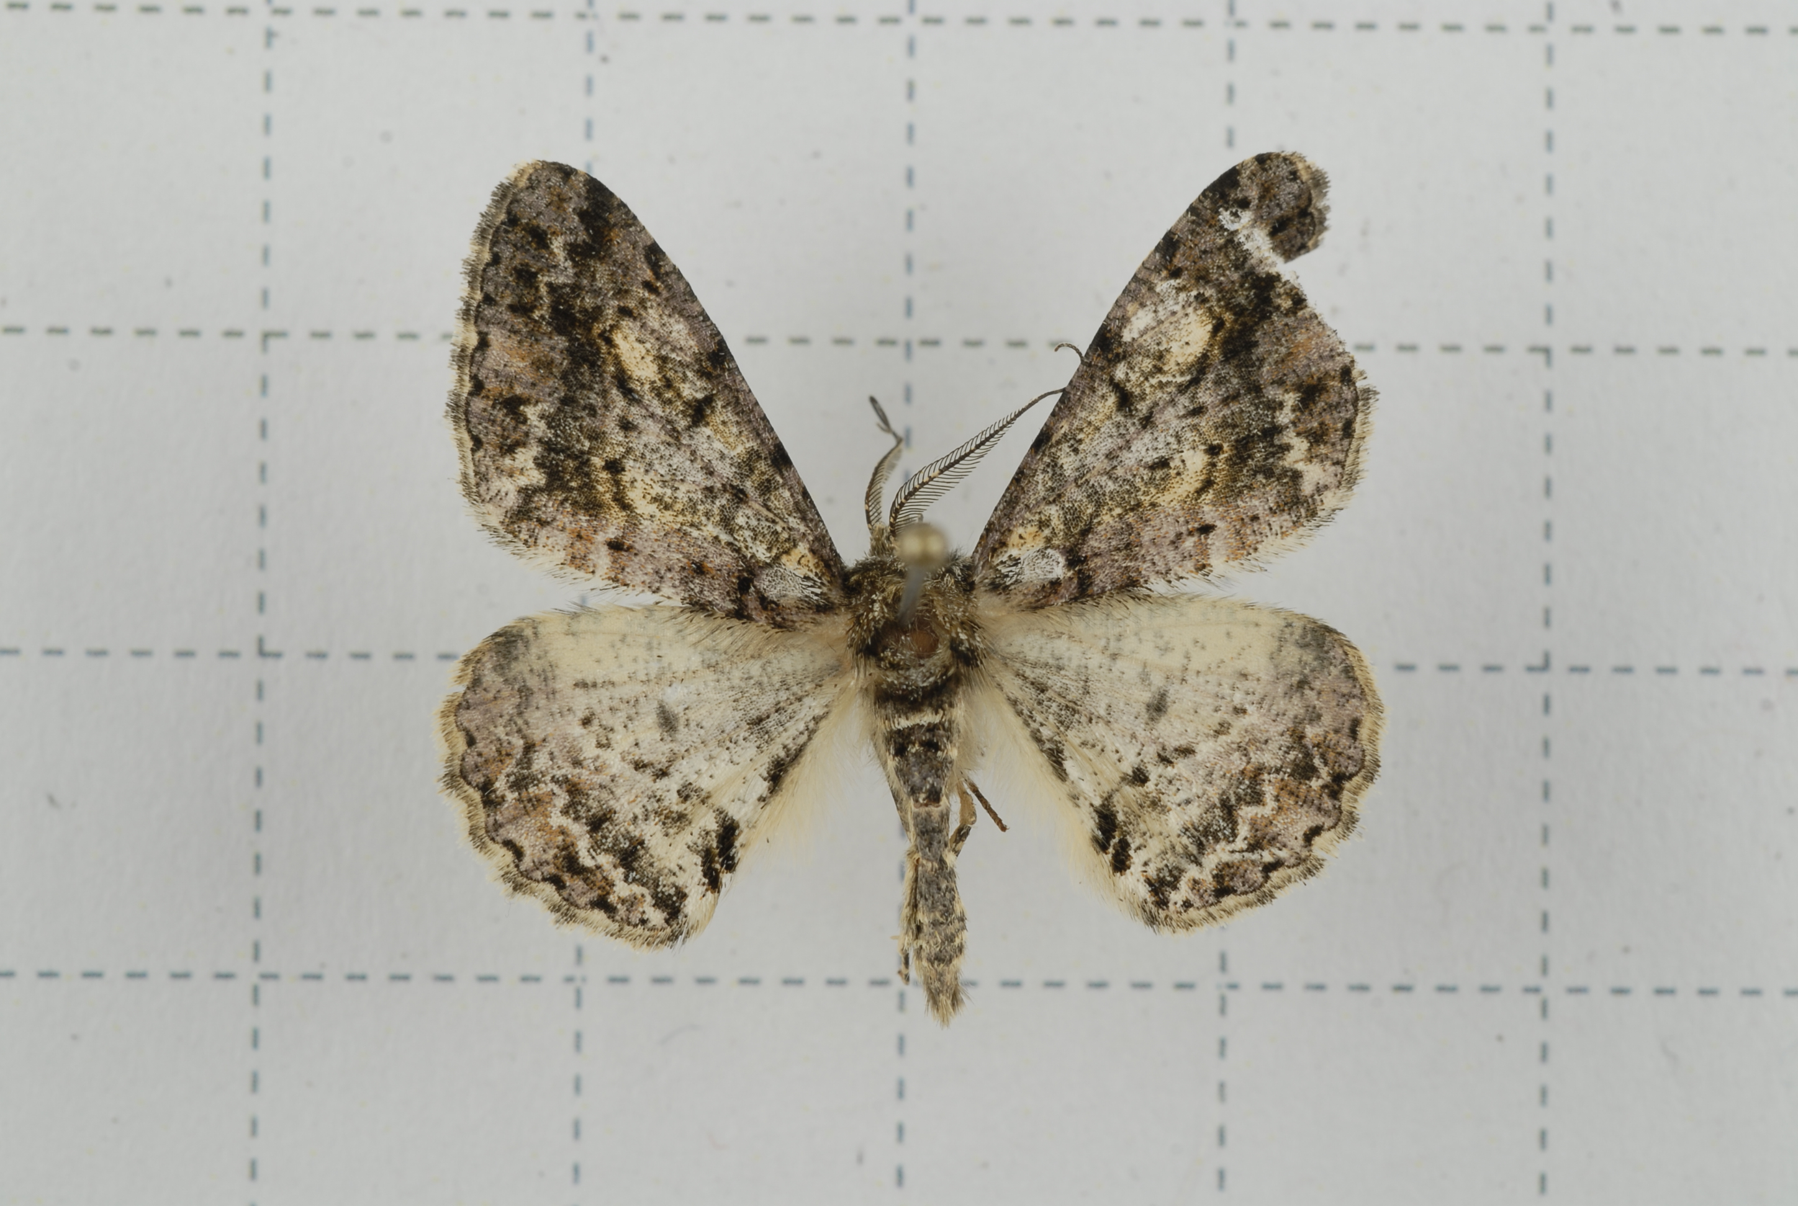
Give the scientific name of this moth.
Alcis taiwanovariegata
